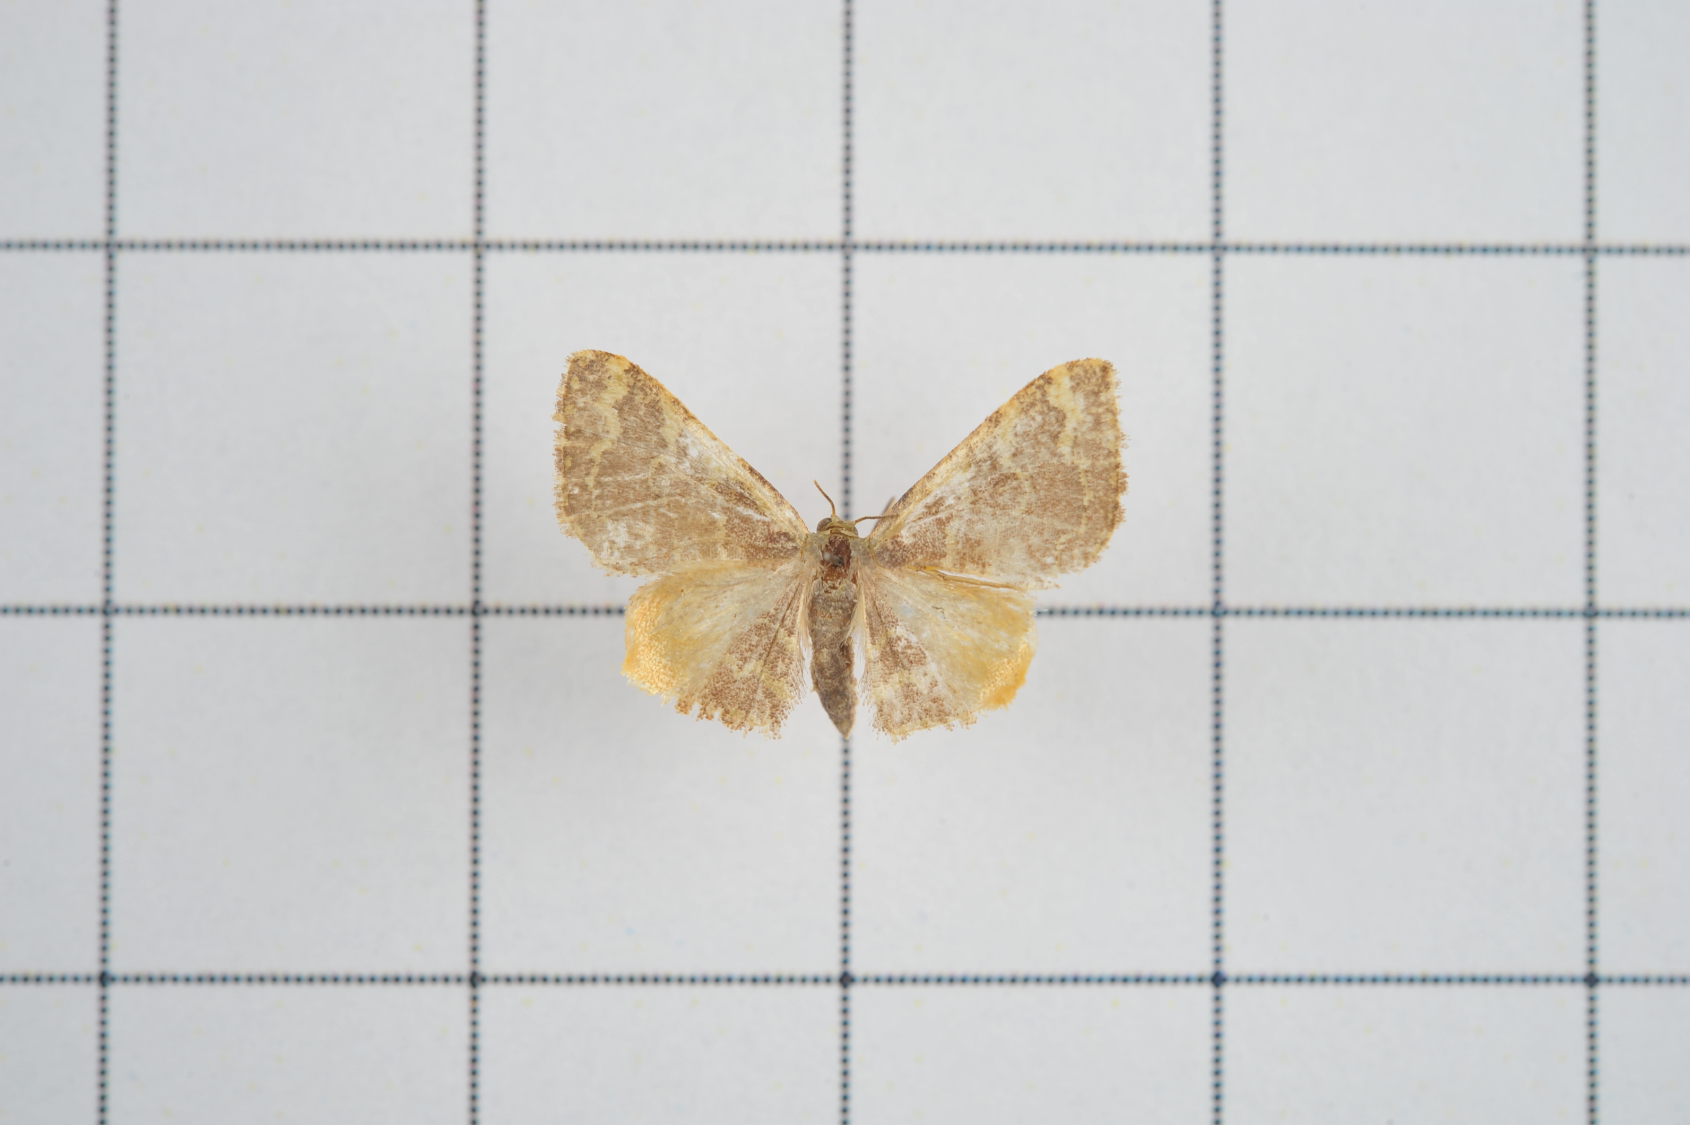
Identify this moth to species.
Lophophleps purpurea
